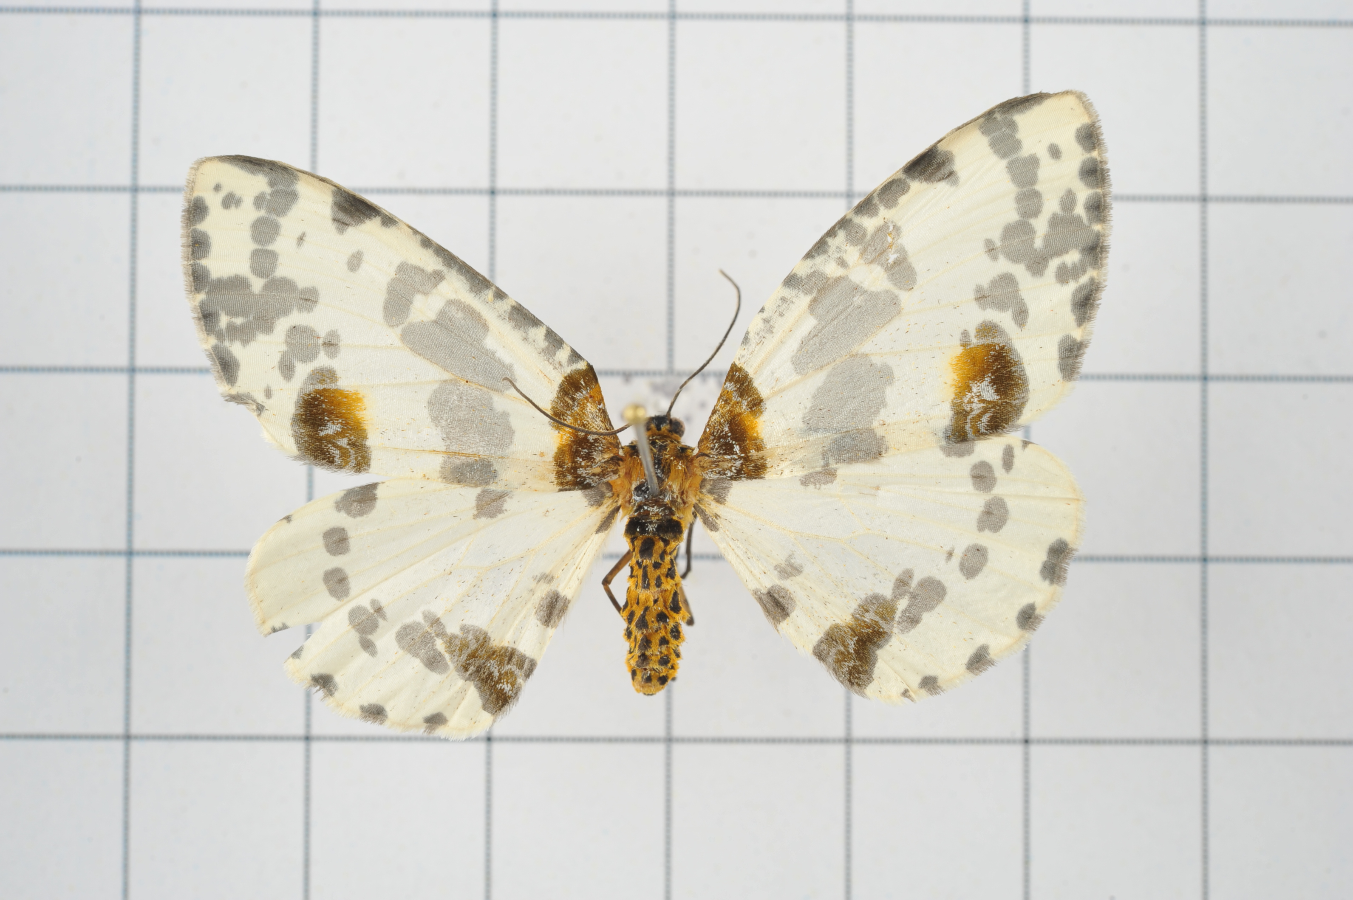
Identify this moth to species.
Abraxas adilluminata
